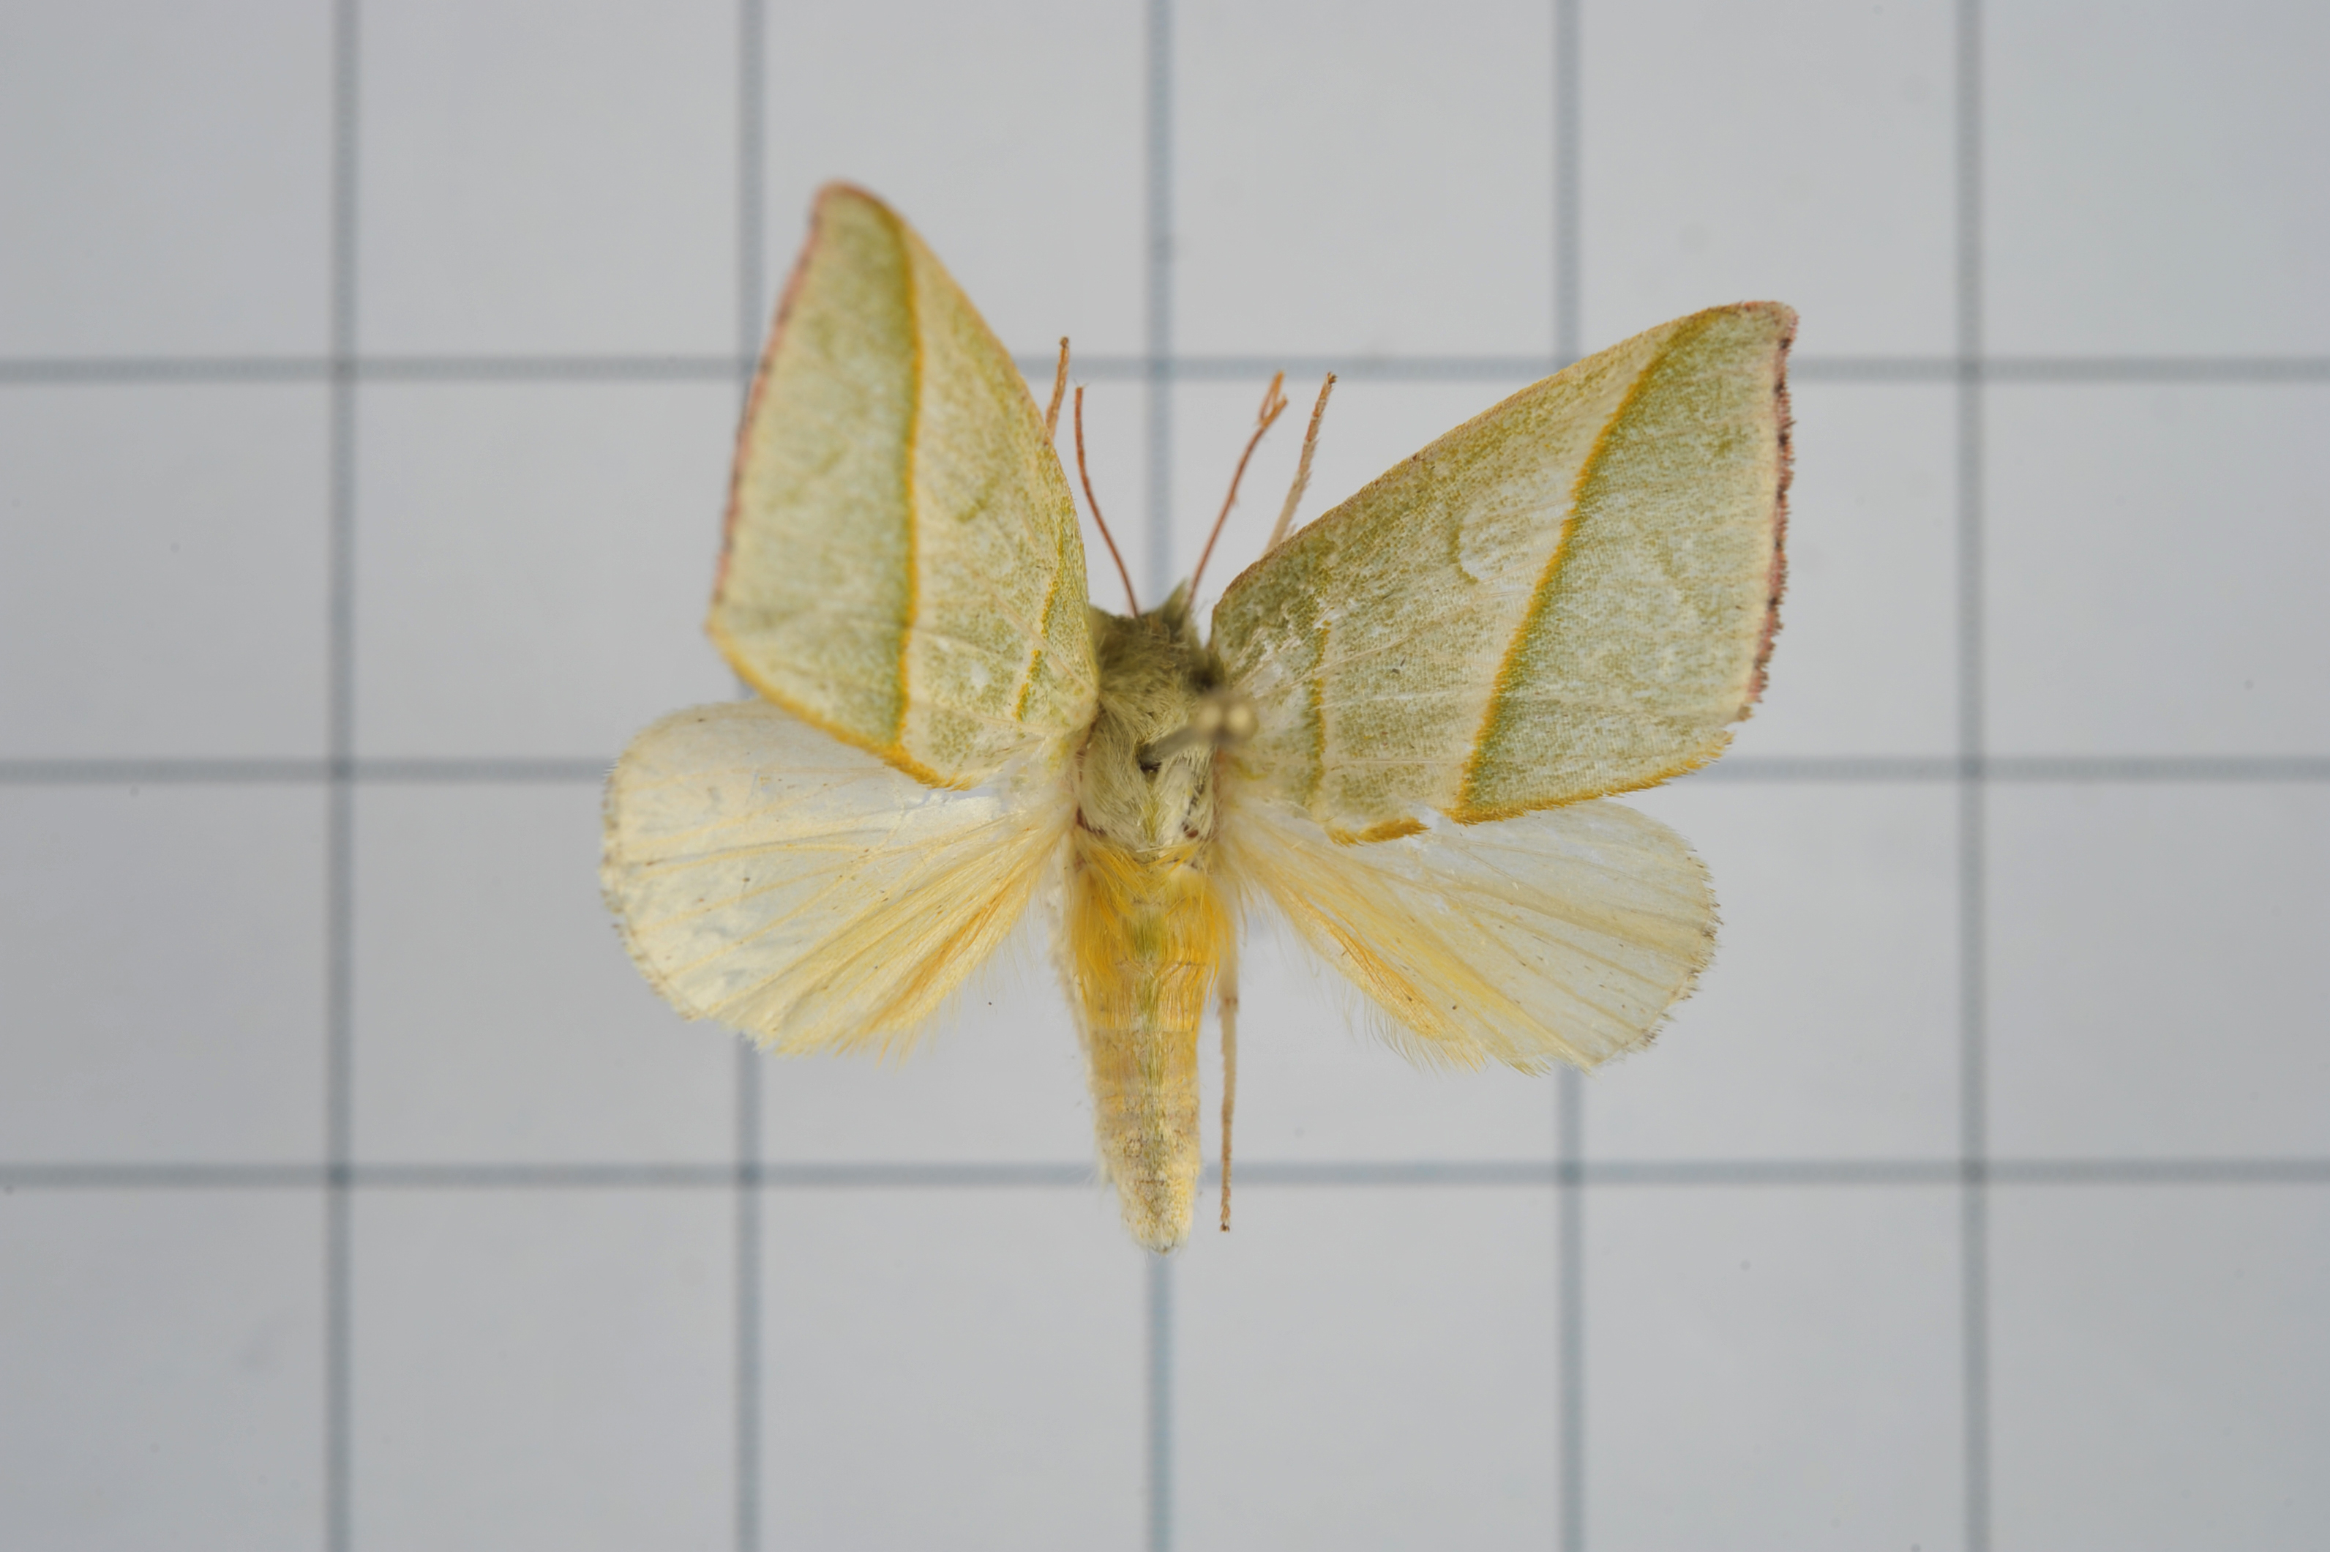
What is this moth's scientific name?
Hylophilodes tsukusensis
